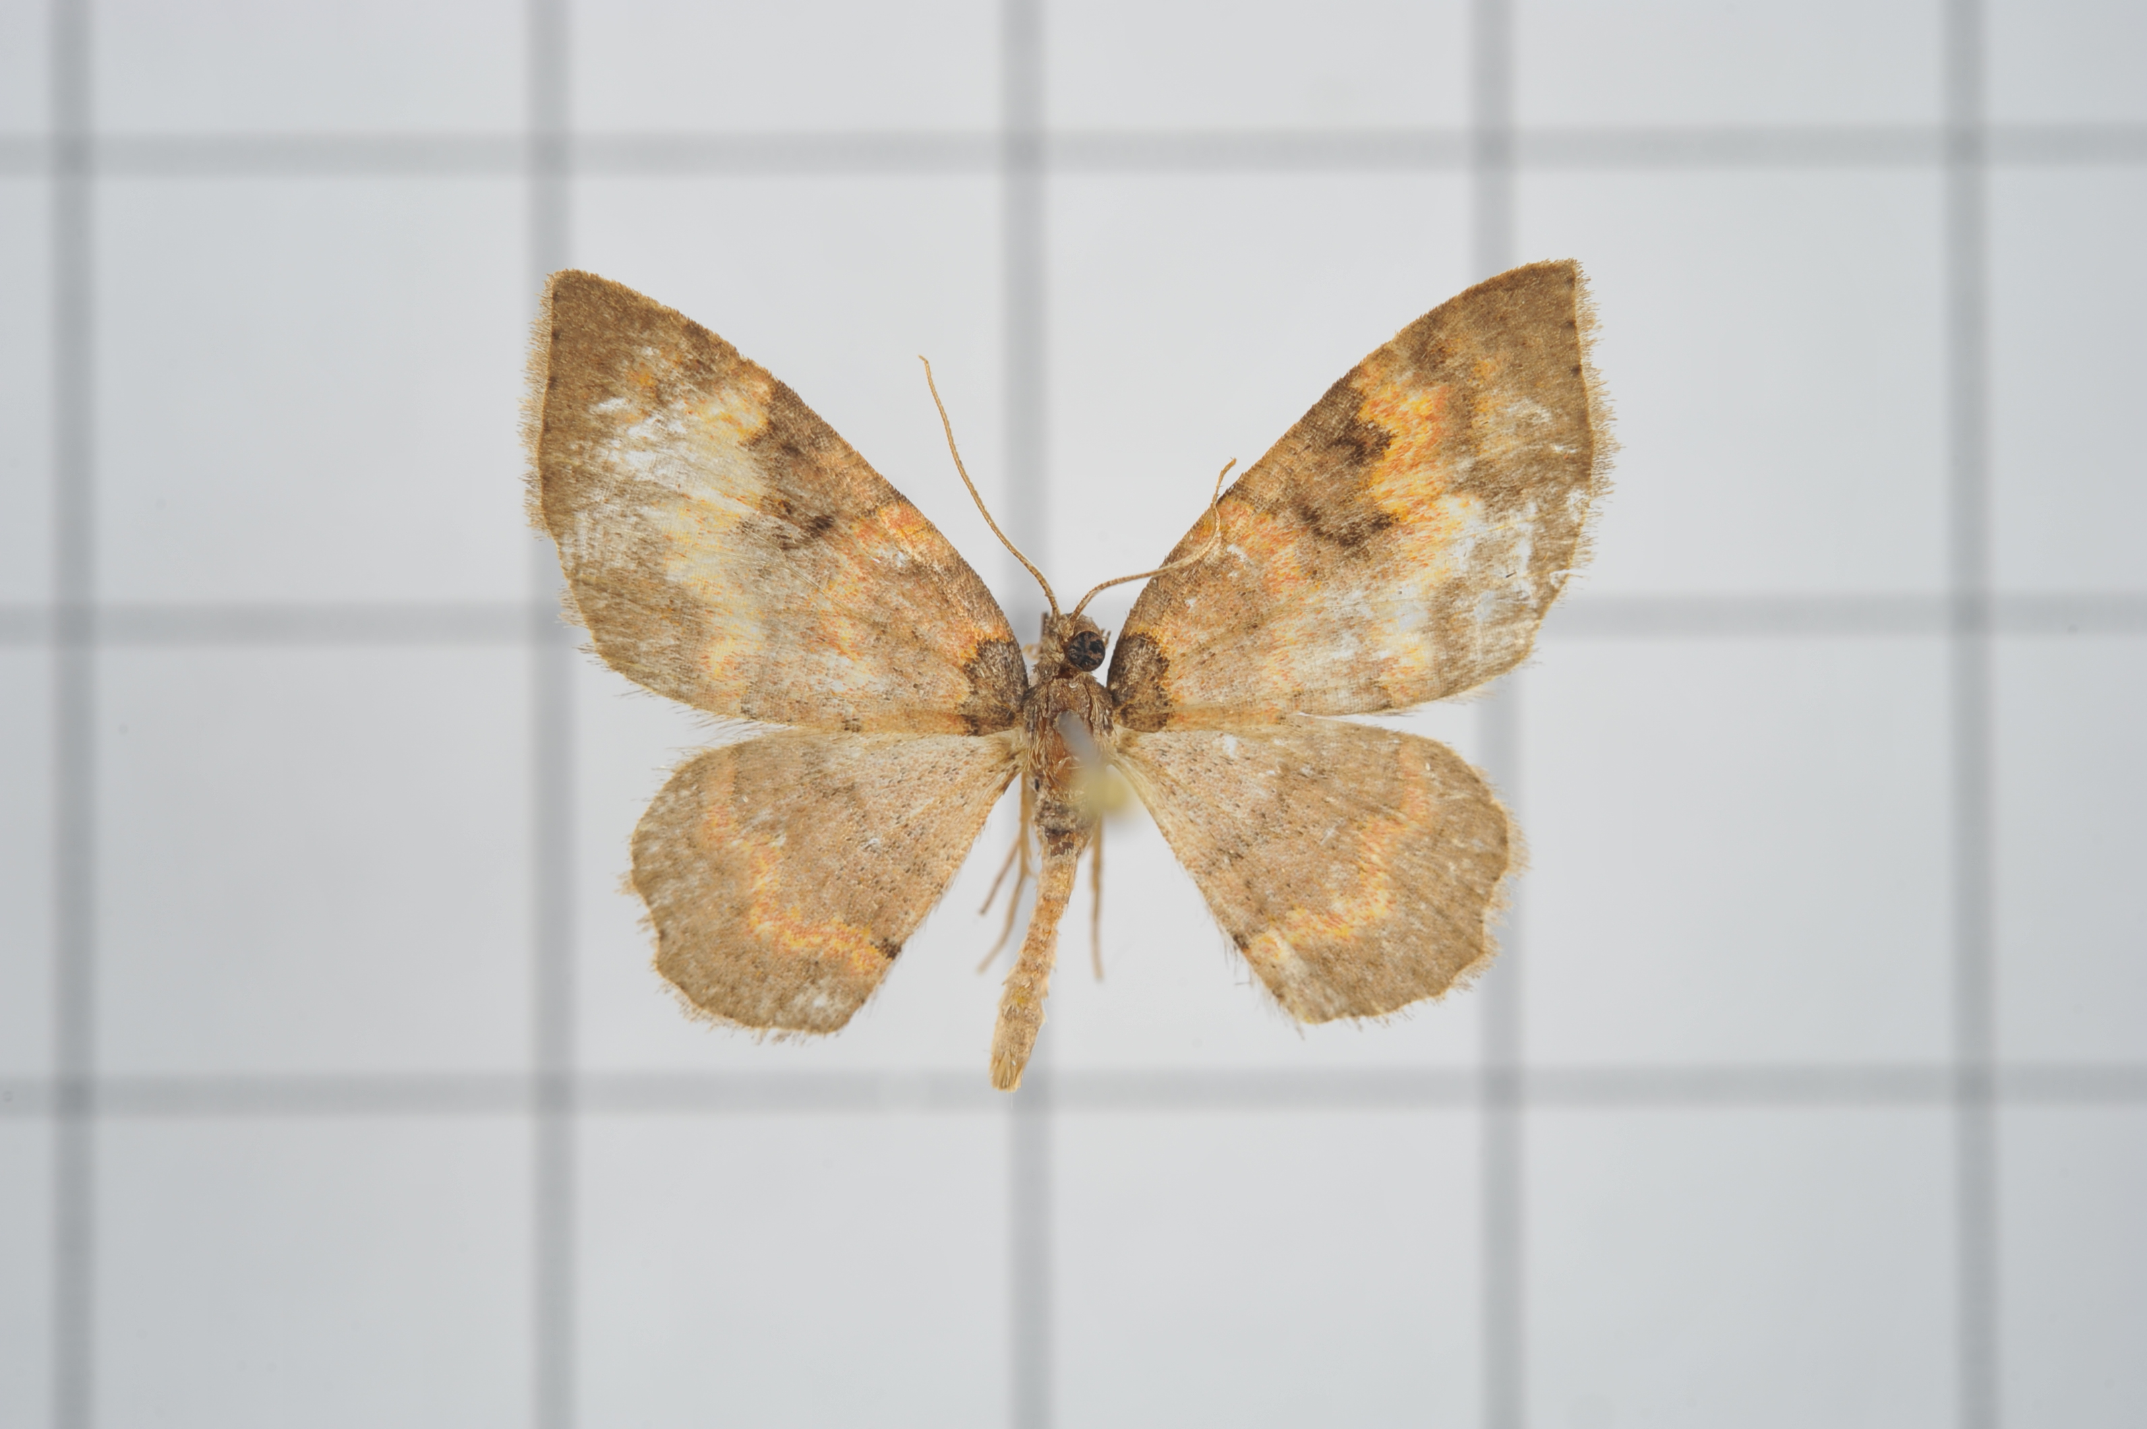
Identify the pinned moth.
Hydrelia bicolorata
